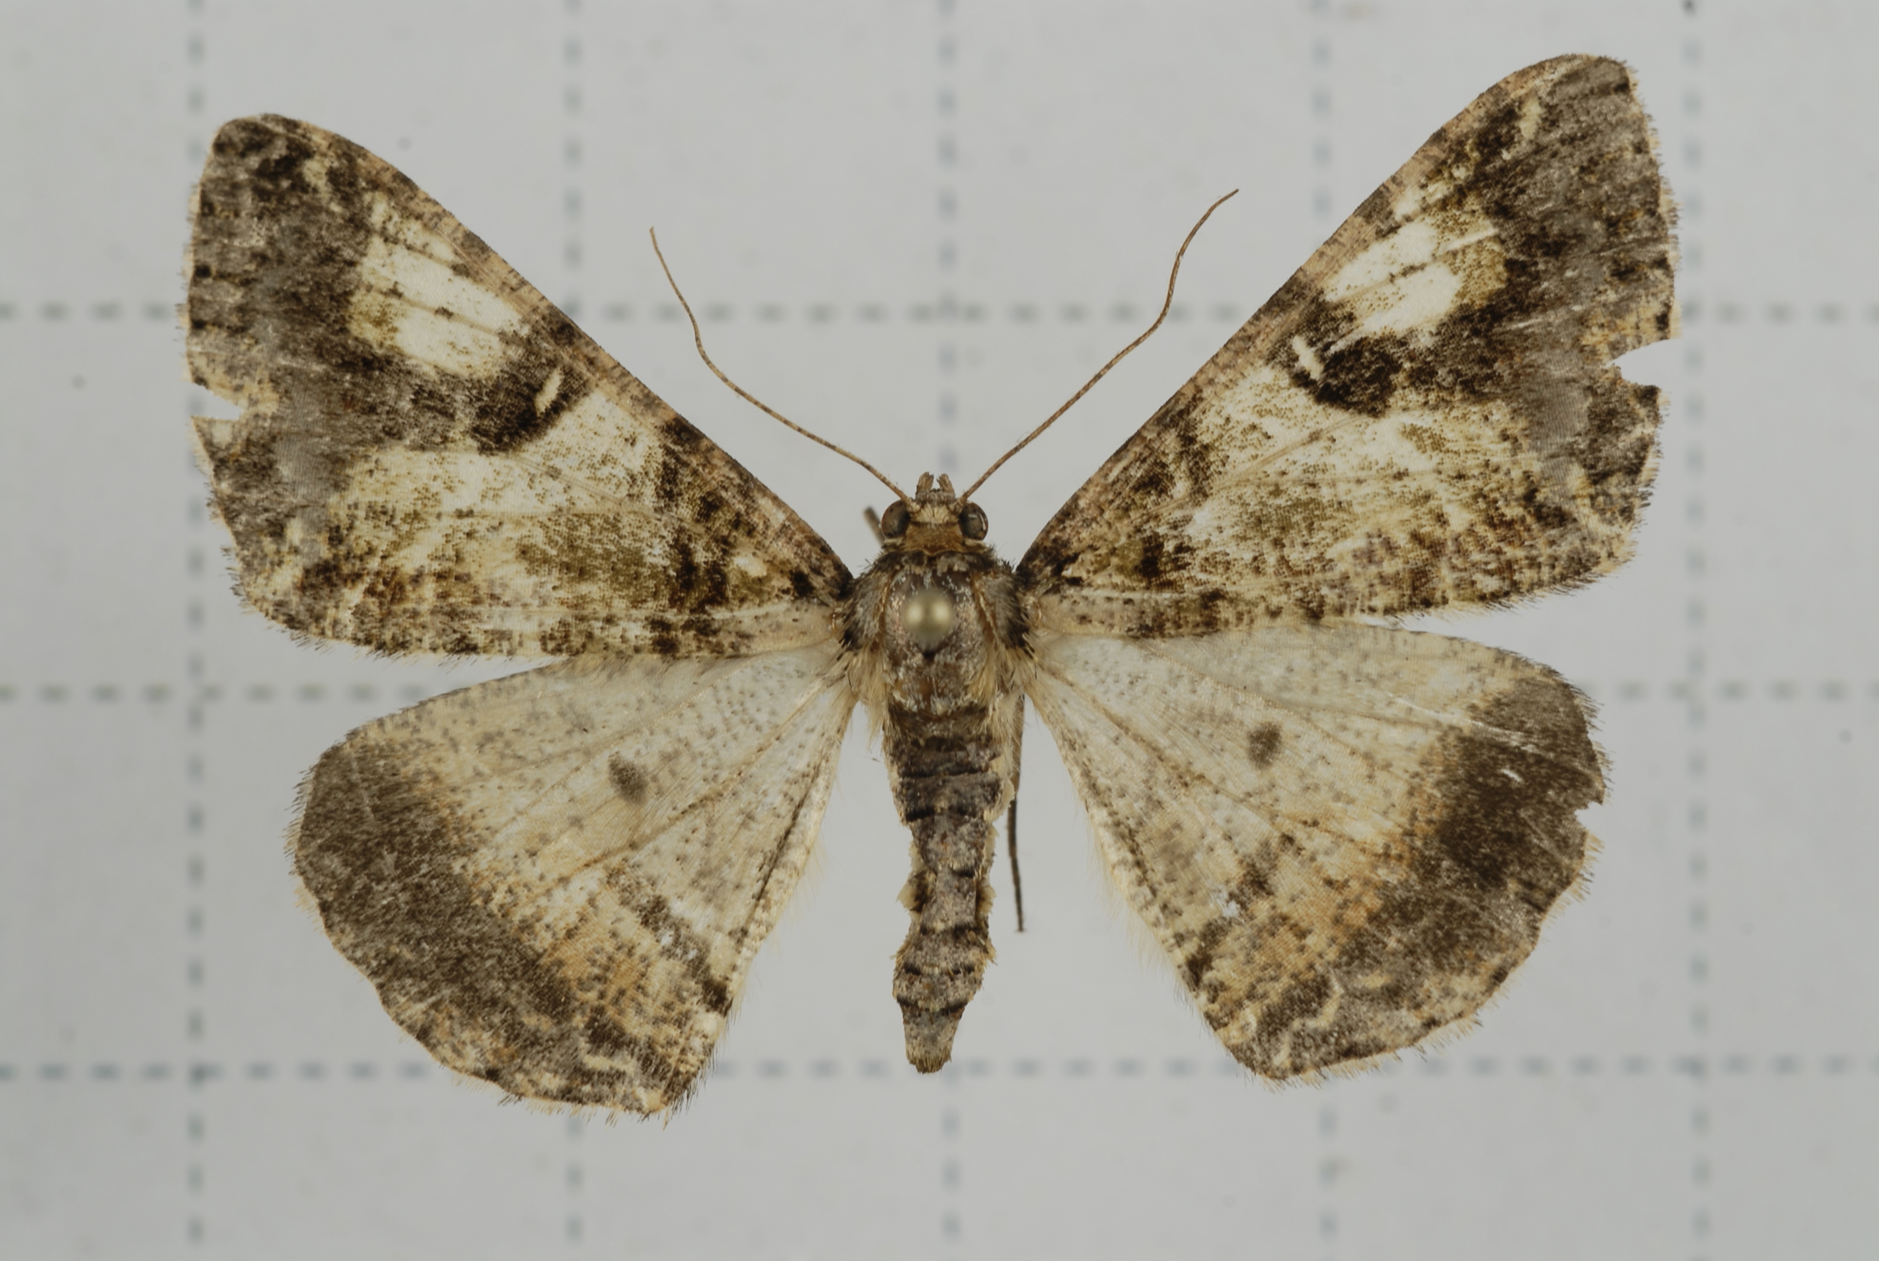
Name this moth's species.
Gasterocome pannosaria orta
